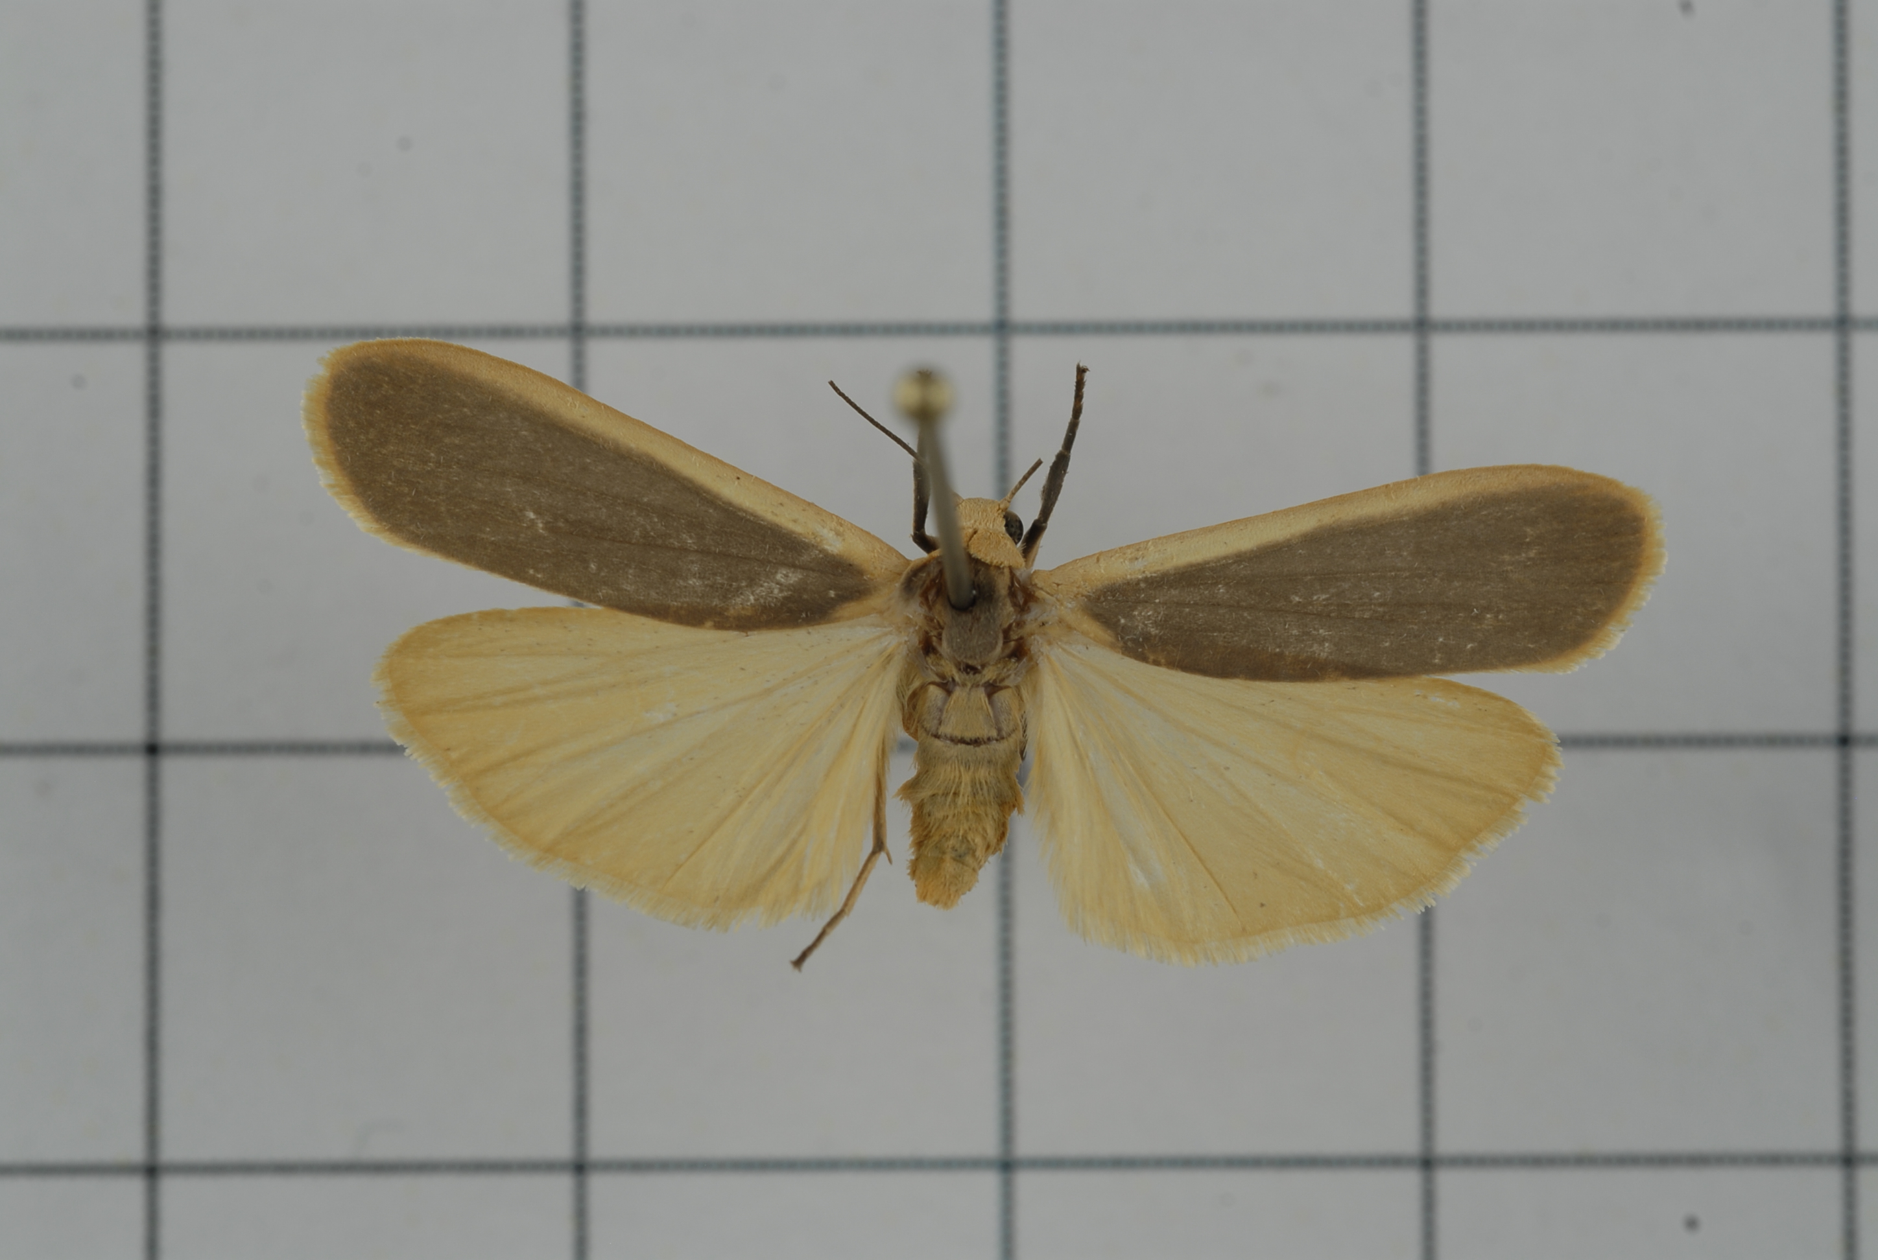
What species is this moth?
Brunia antica
